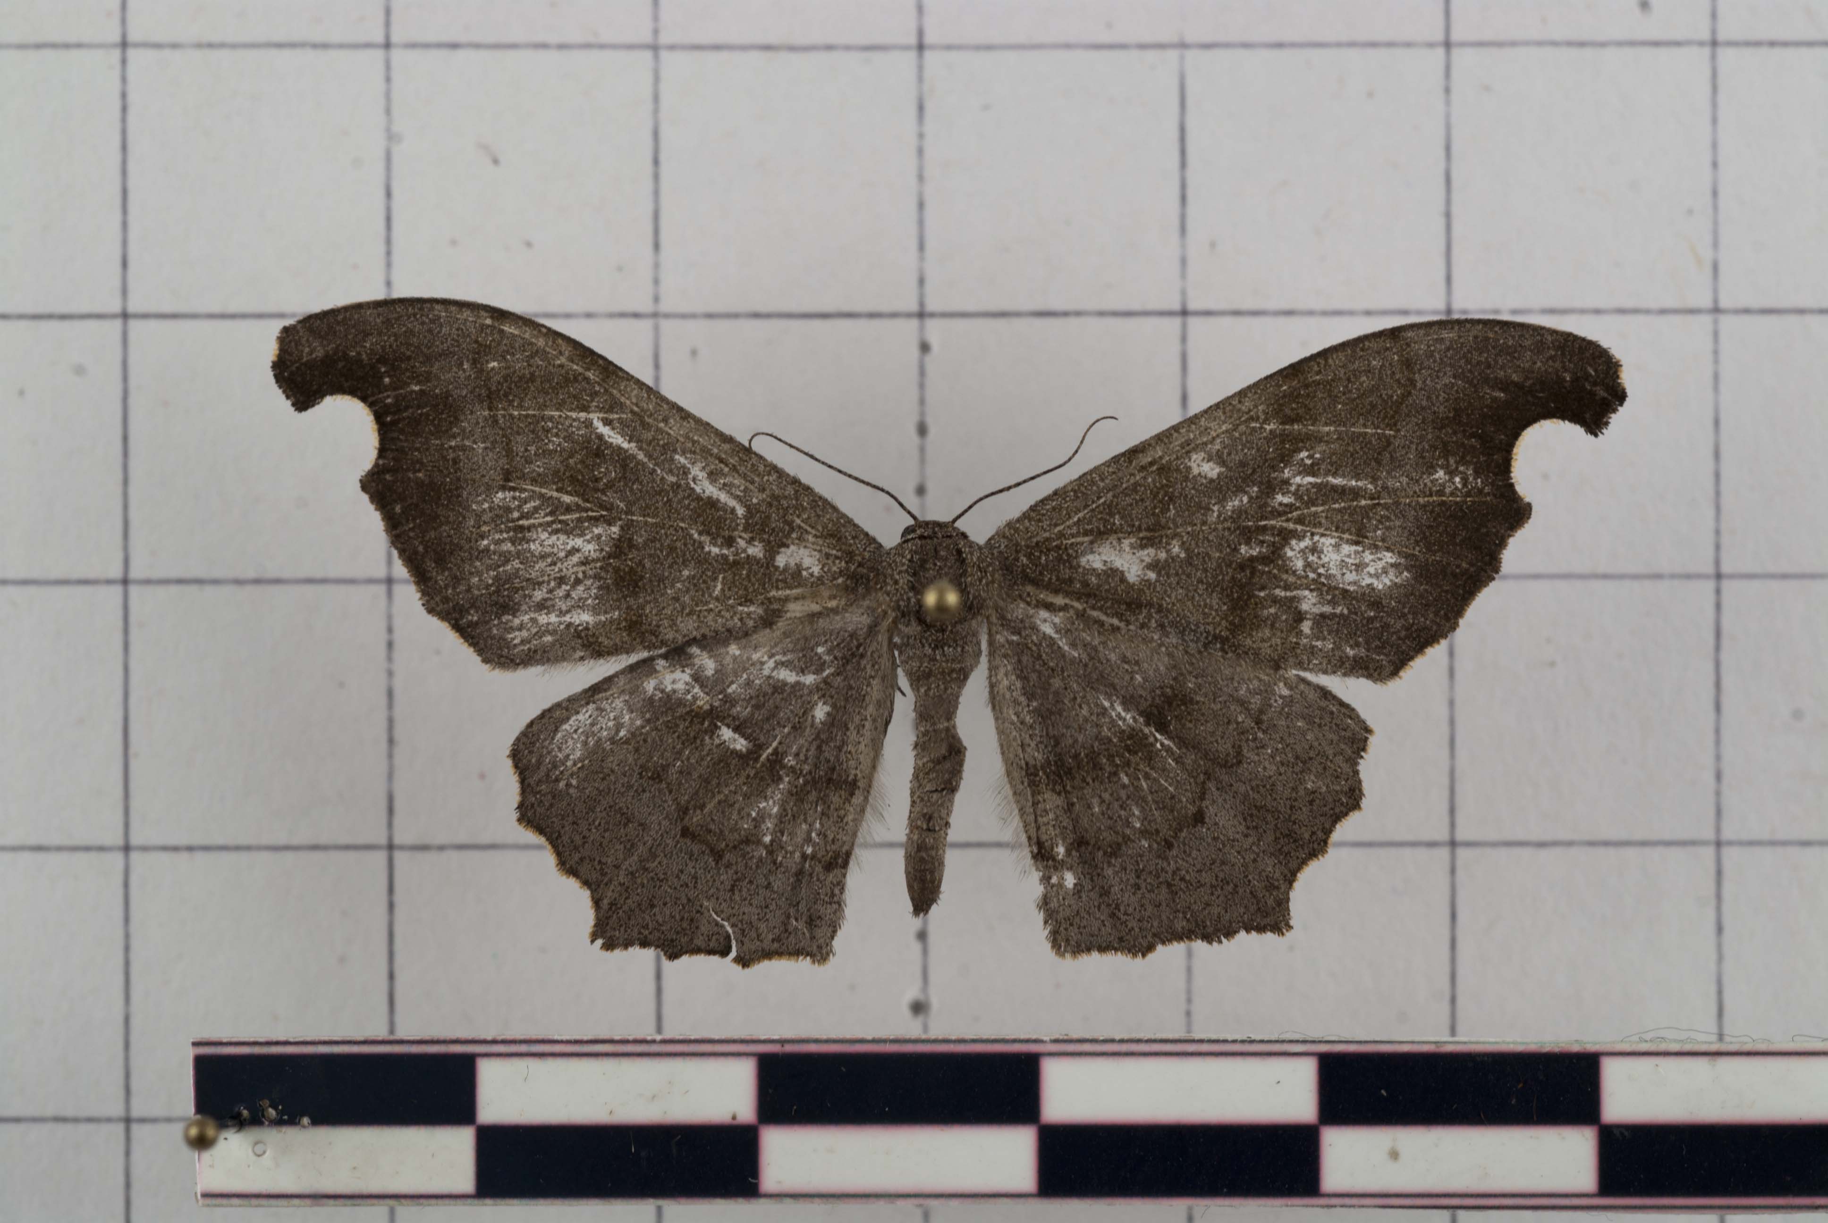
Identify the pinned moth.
Hyposidra talaca talaca
